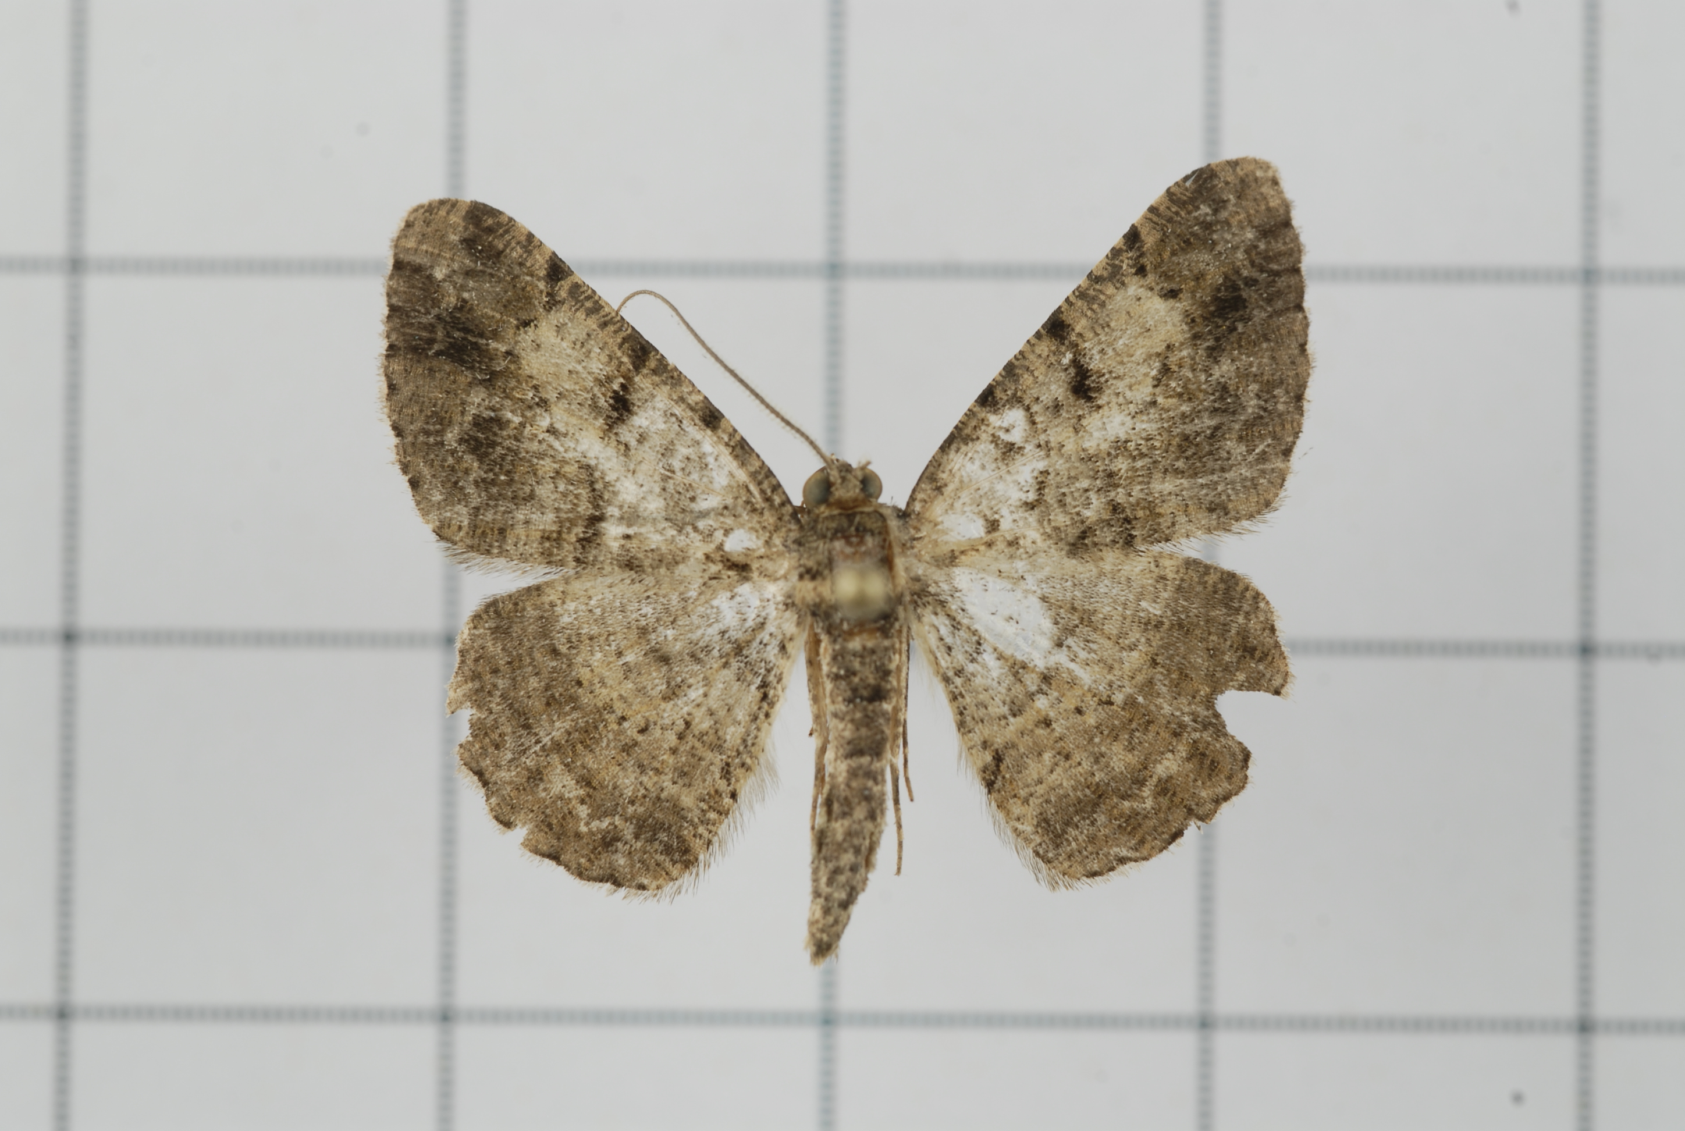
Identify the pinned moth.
Psilalcis pulveraria
